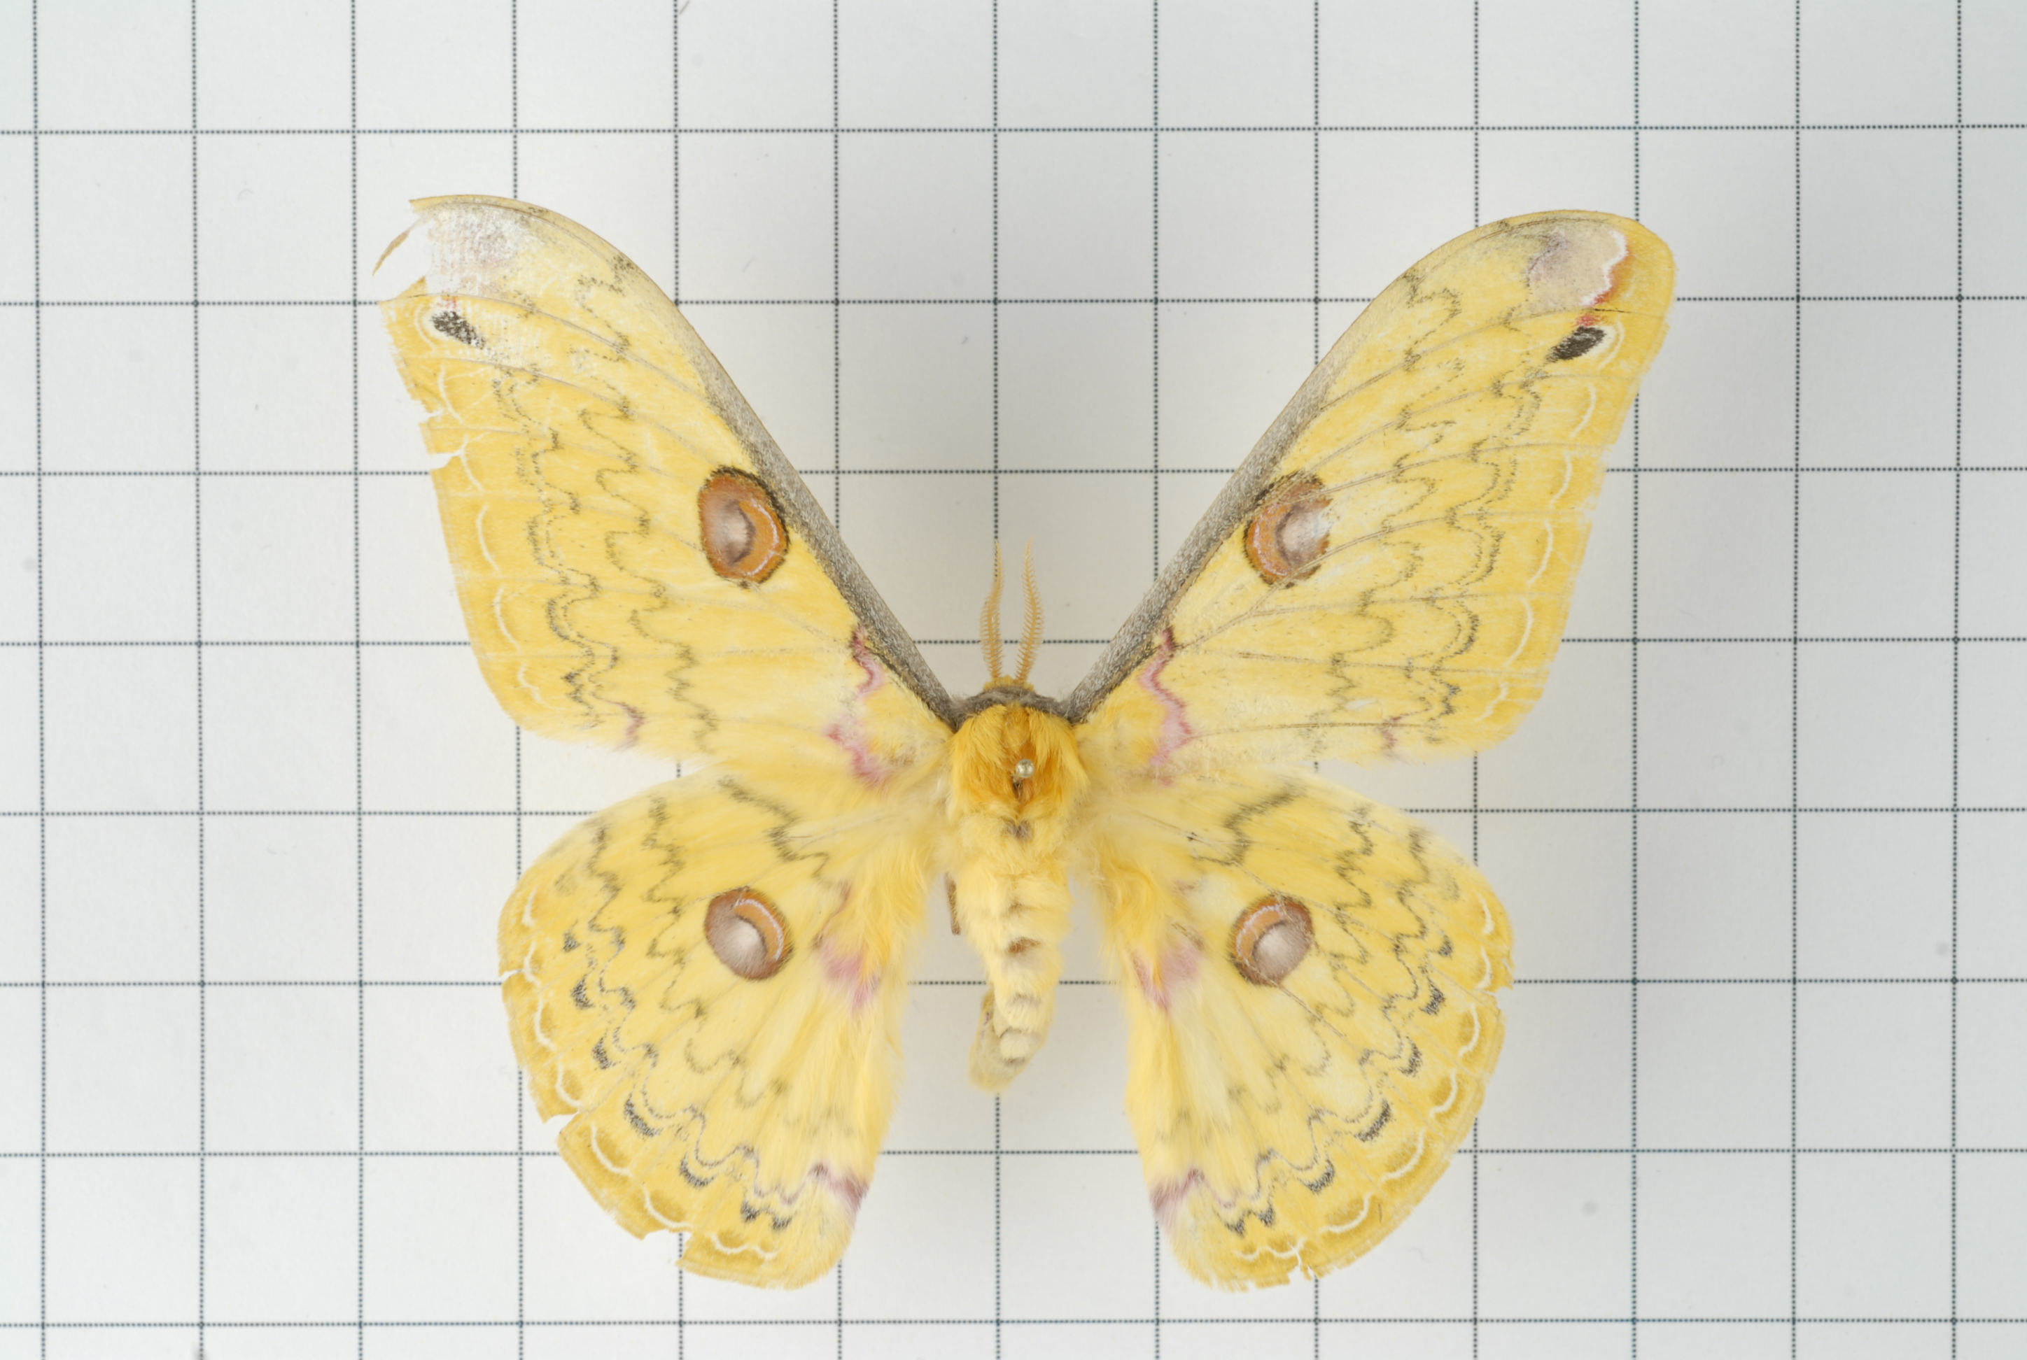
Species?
Loepa formosensis
